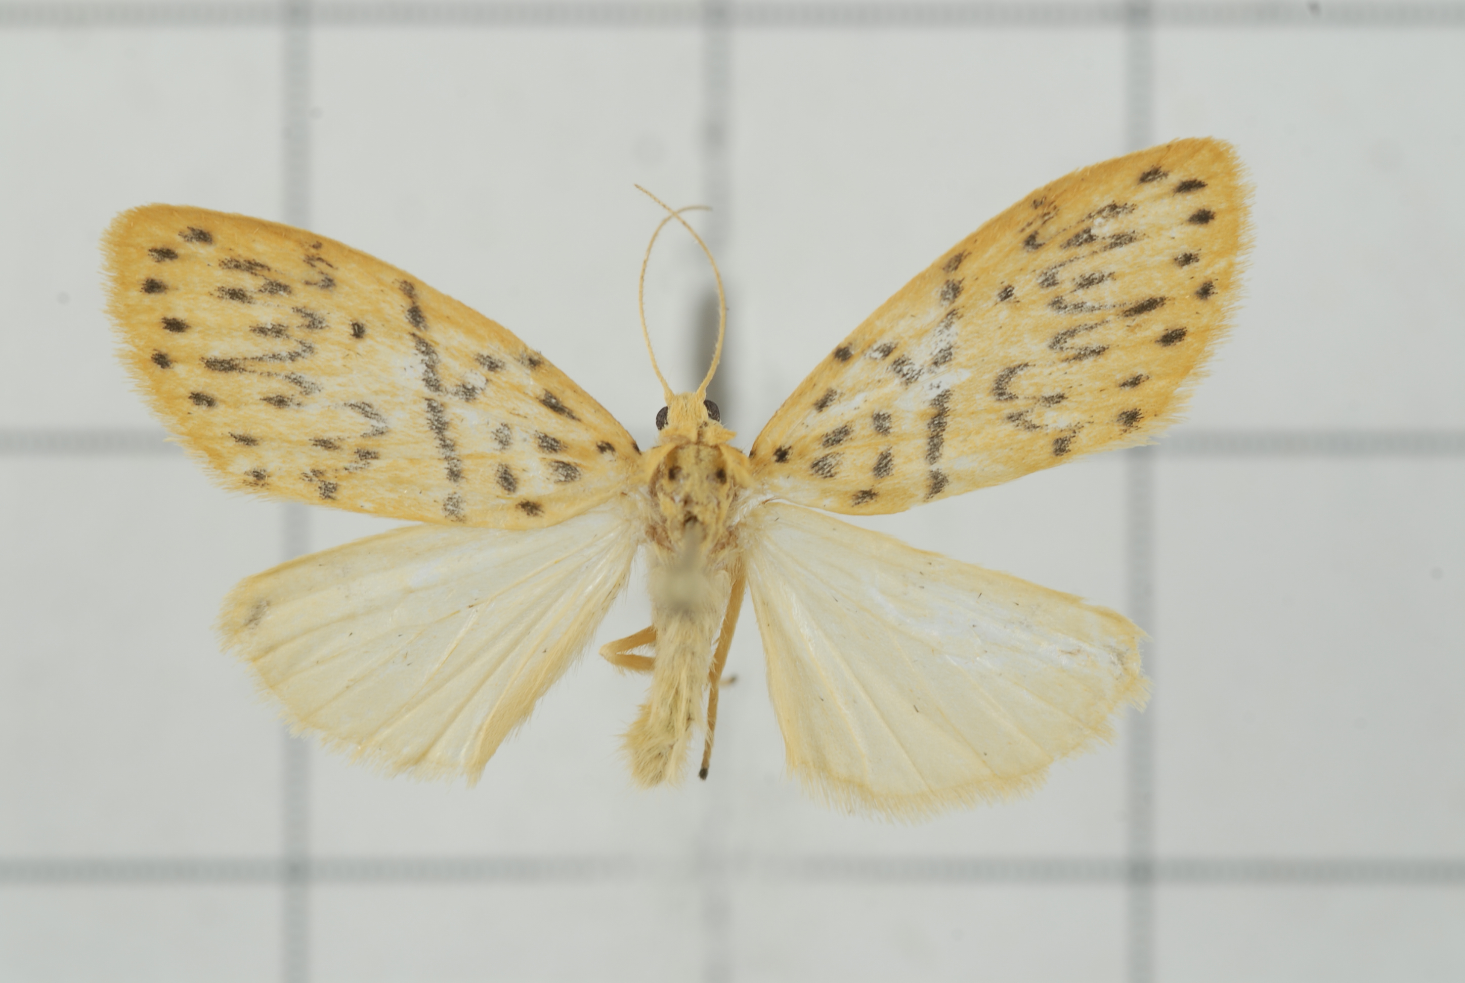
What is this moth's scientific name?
Huangilene alikangiae alikangiae
